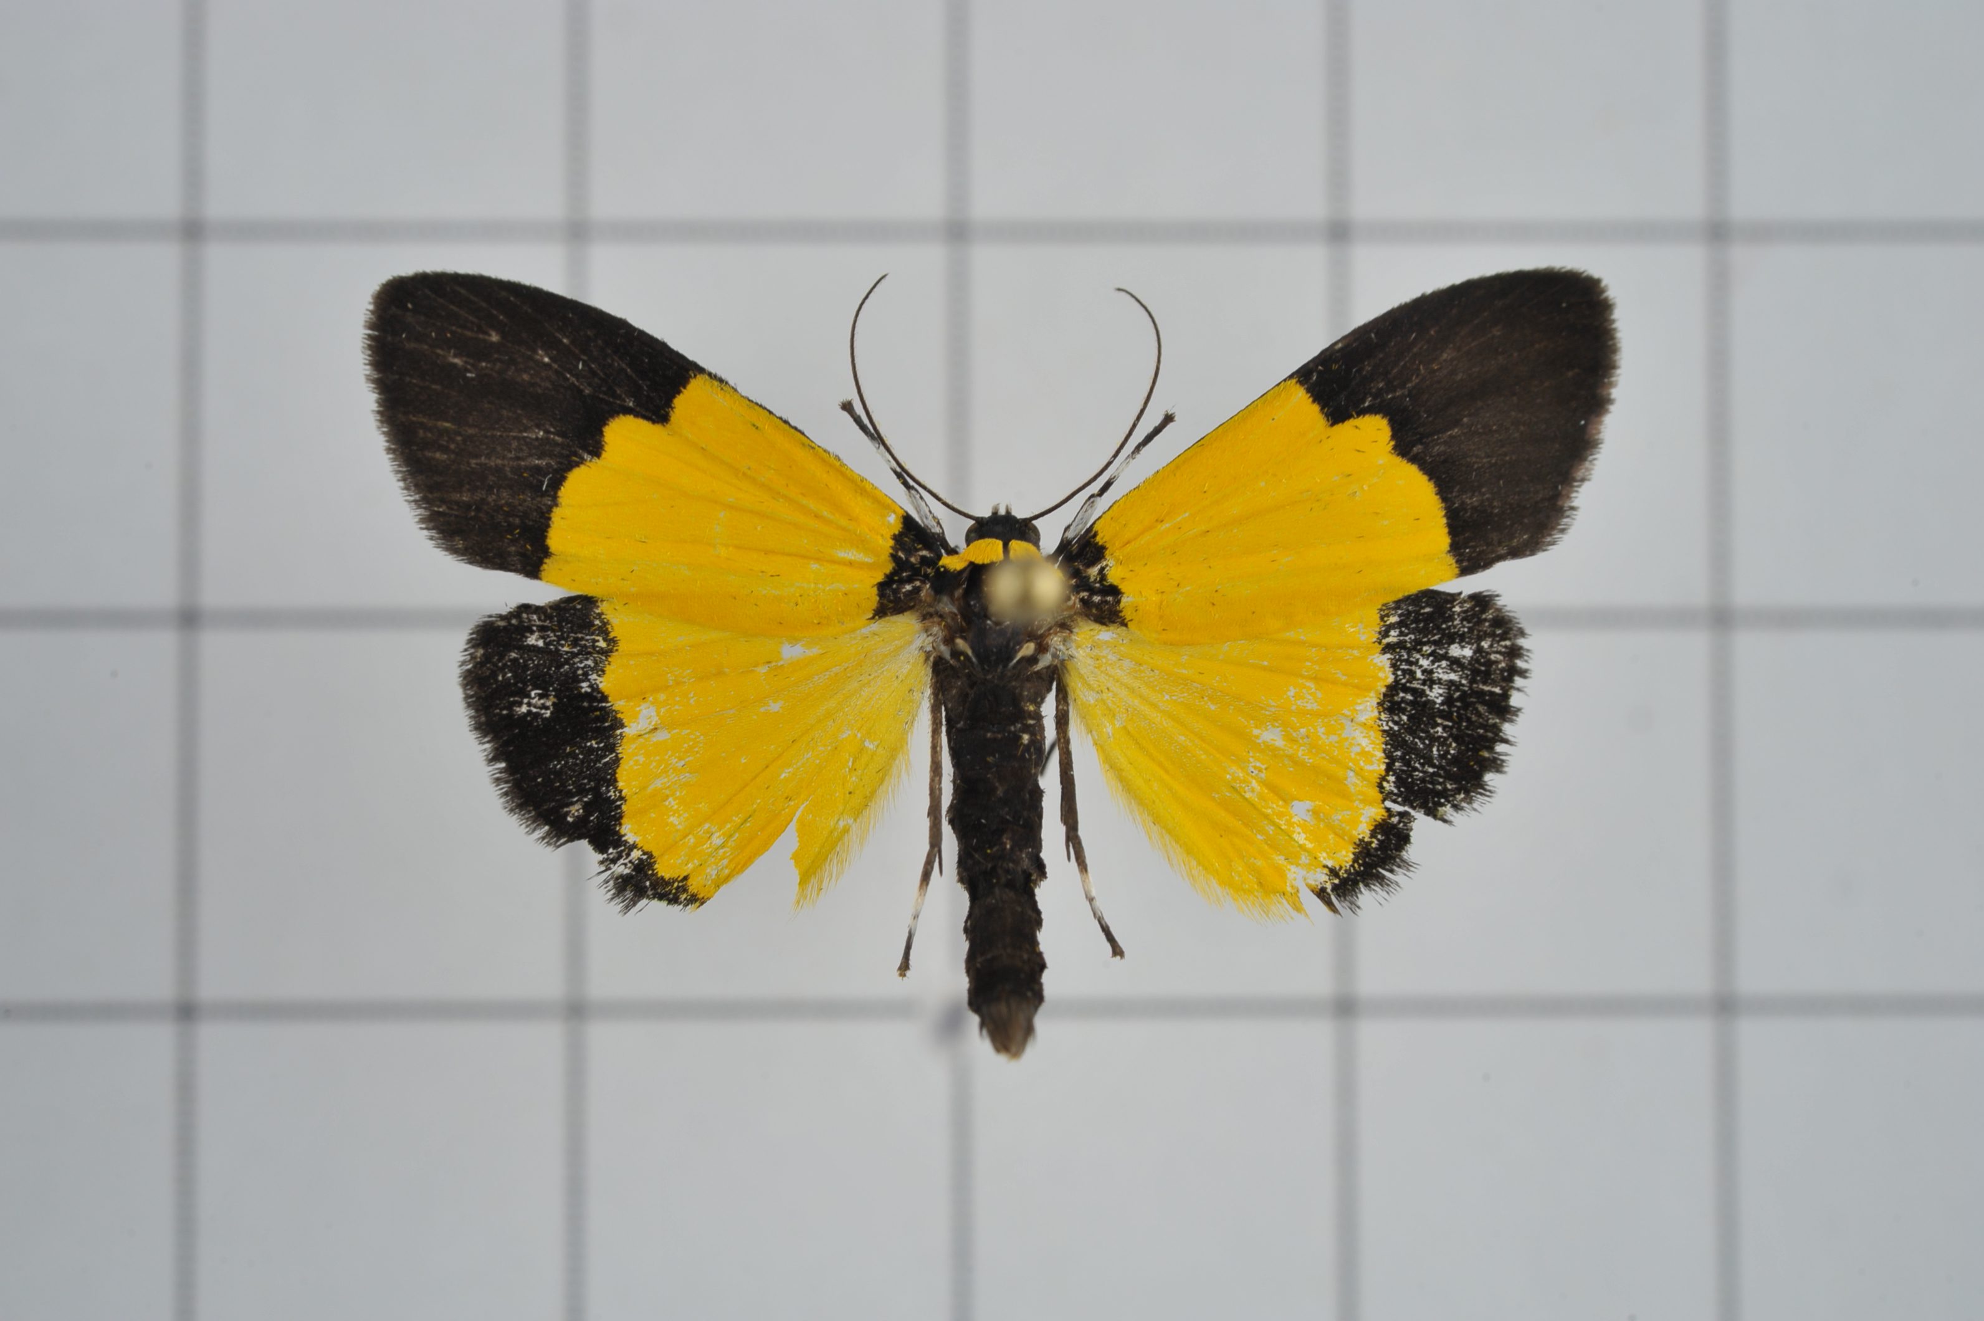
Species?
Scaptesyle bicolor integra
